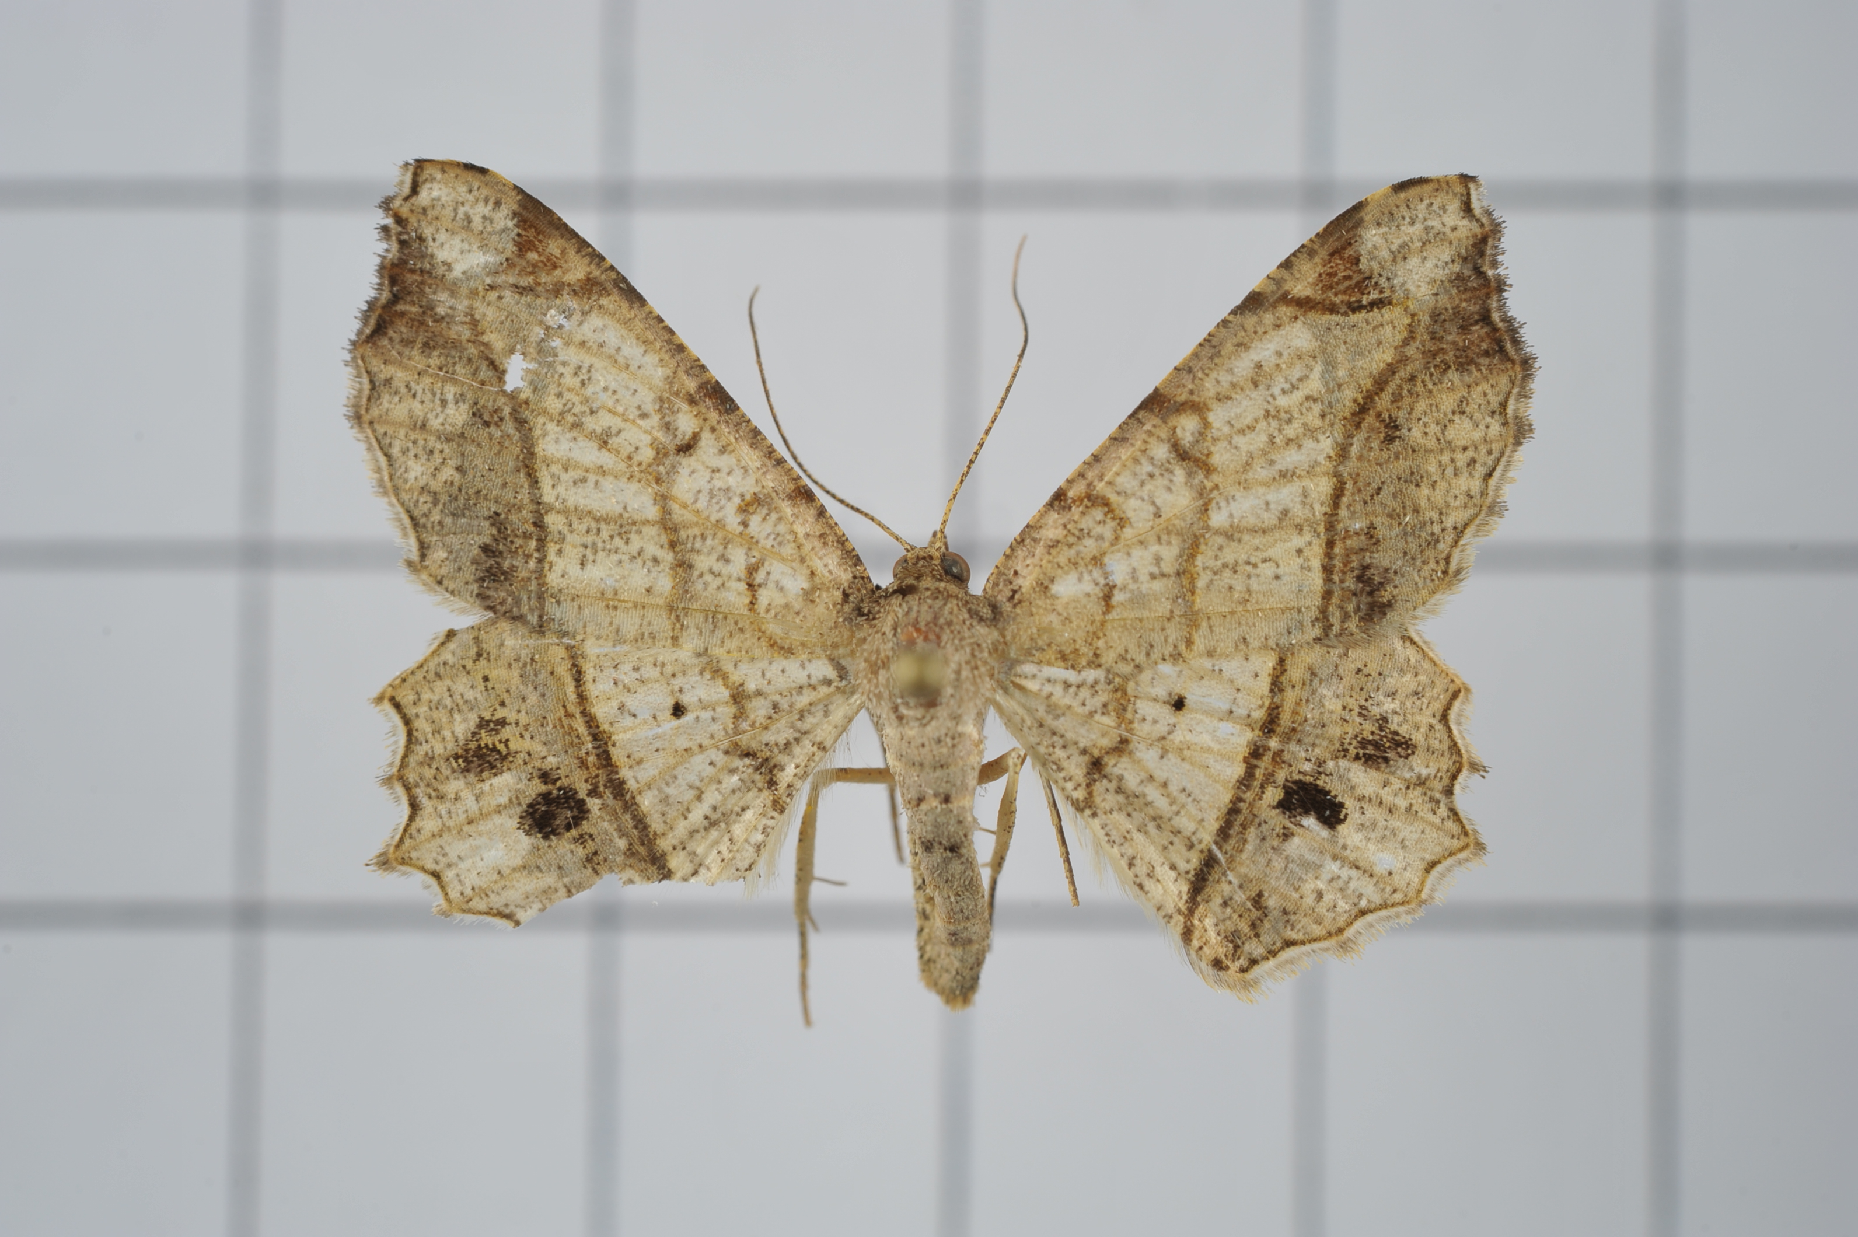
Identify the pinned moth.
Chiasmia intermediaria
